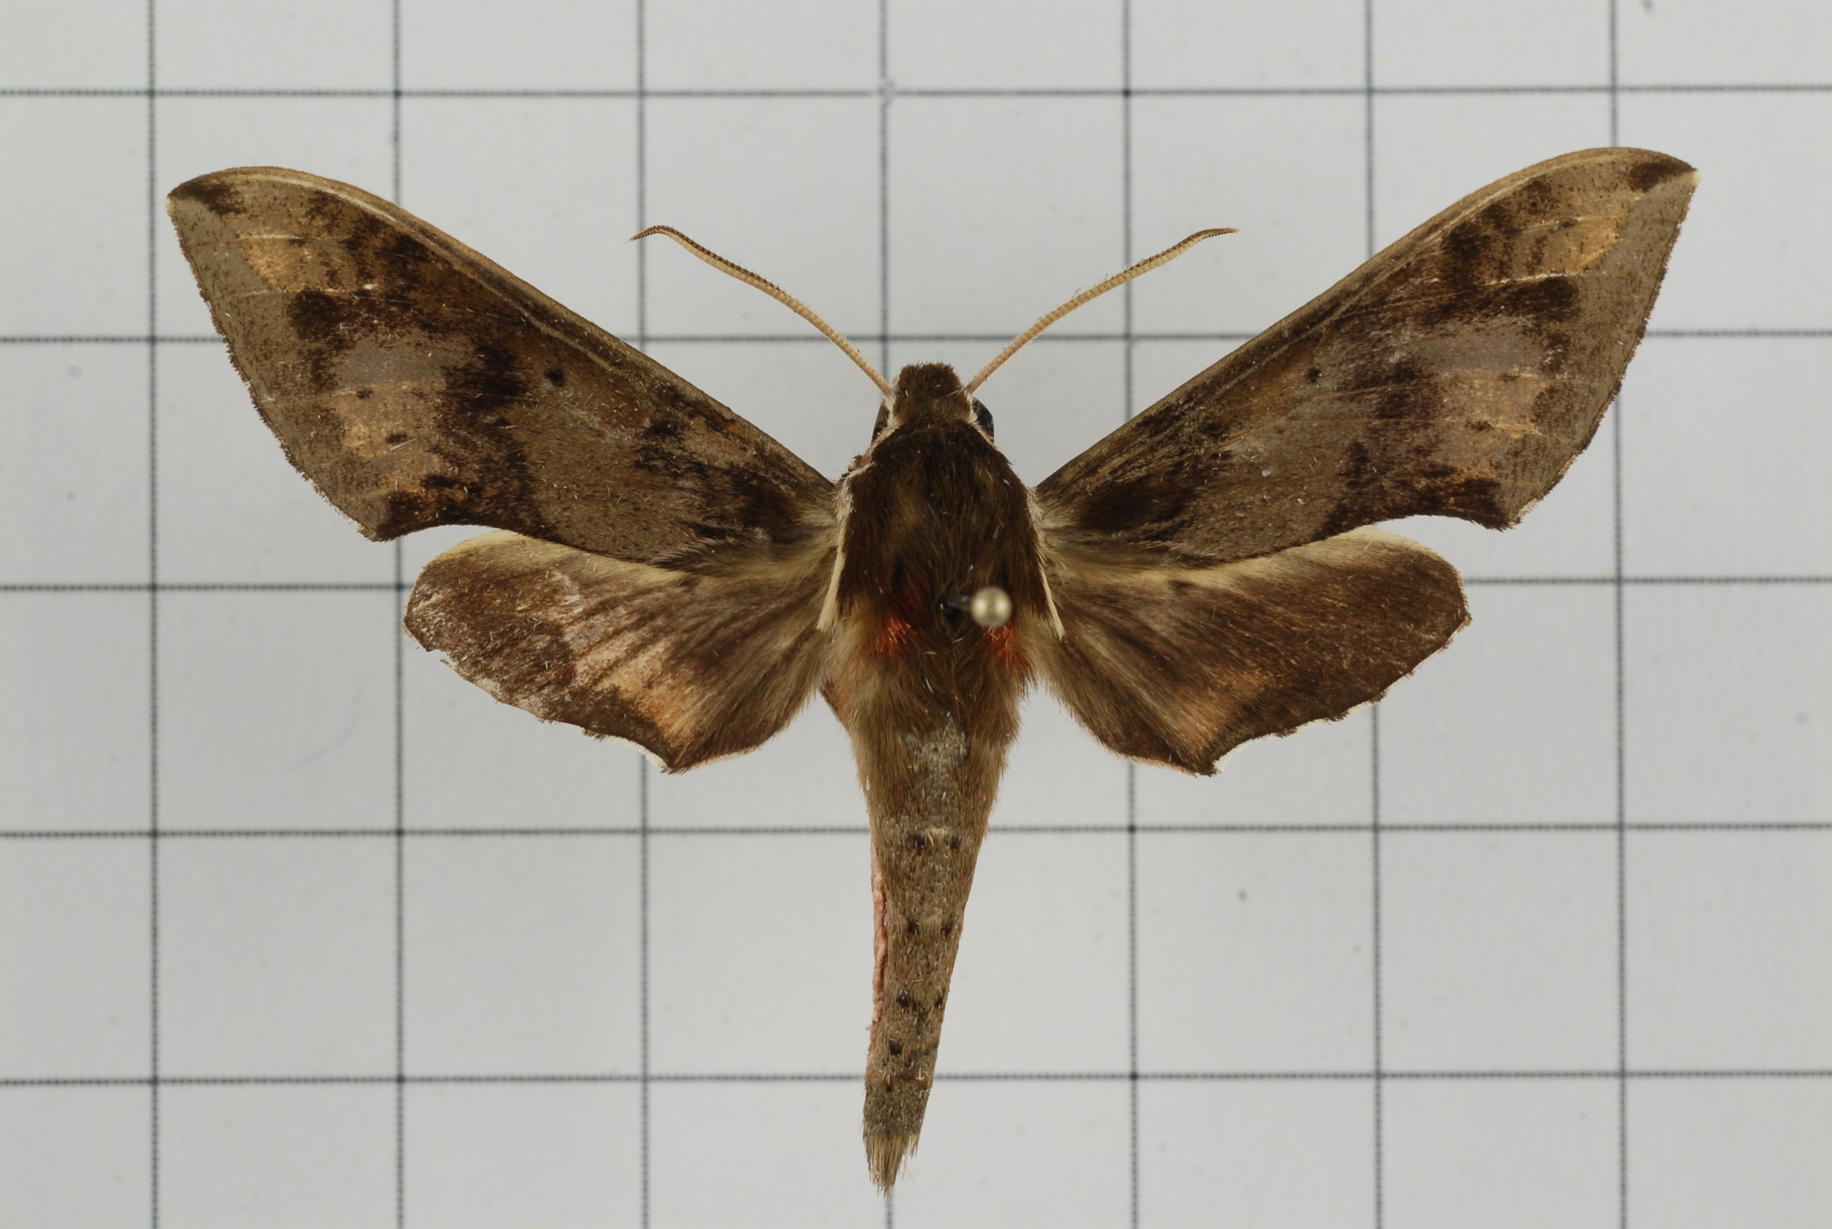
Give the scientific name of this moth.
Rhagastis binoculata
